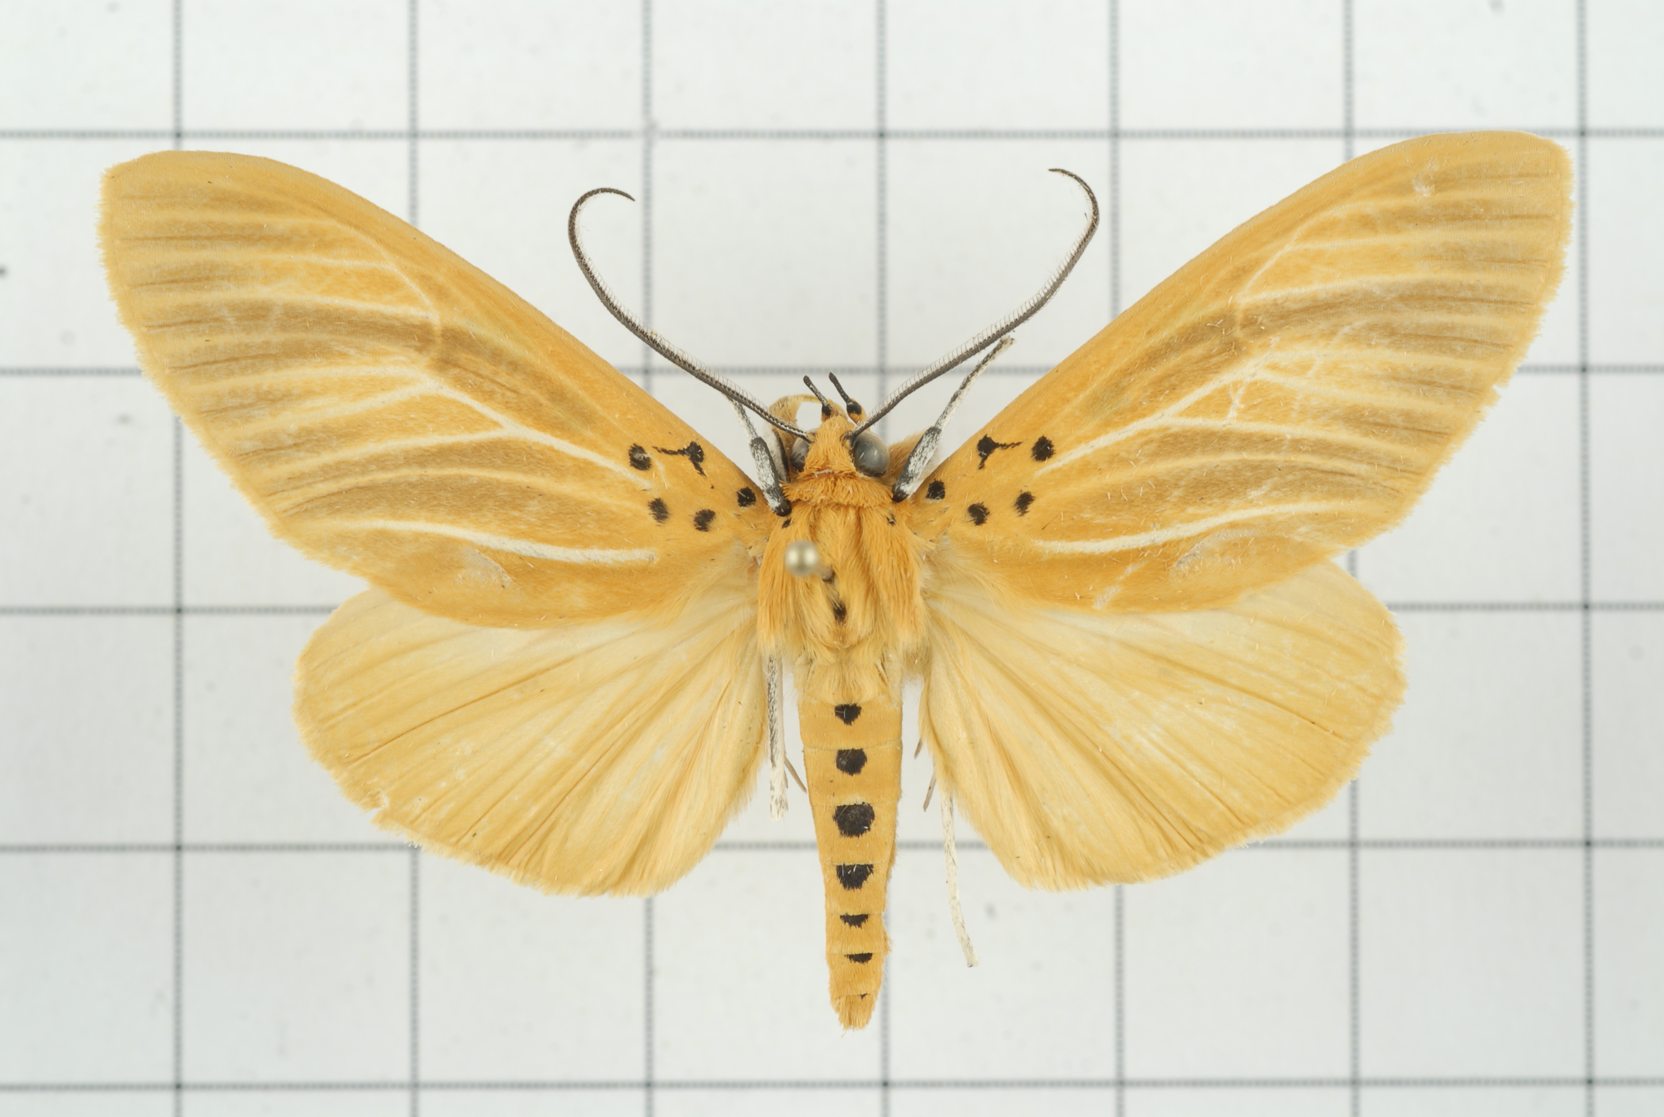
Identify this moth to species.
Asota egens confinis
